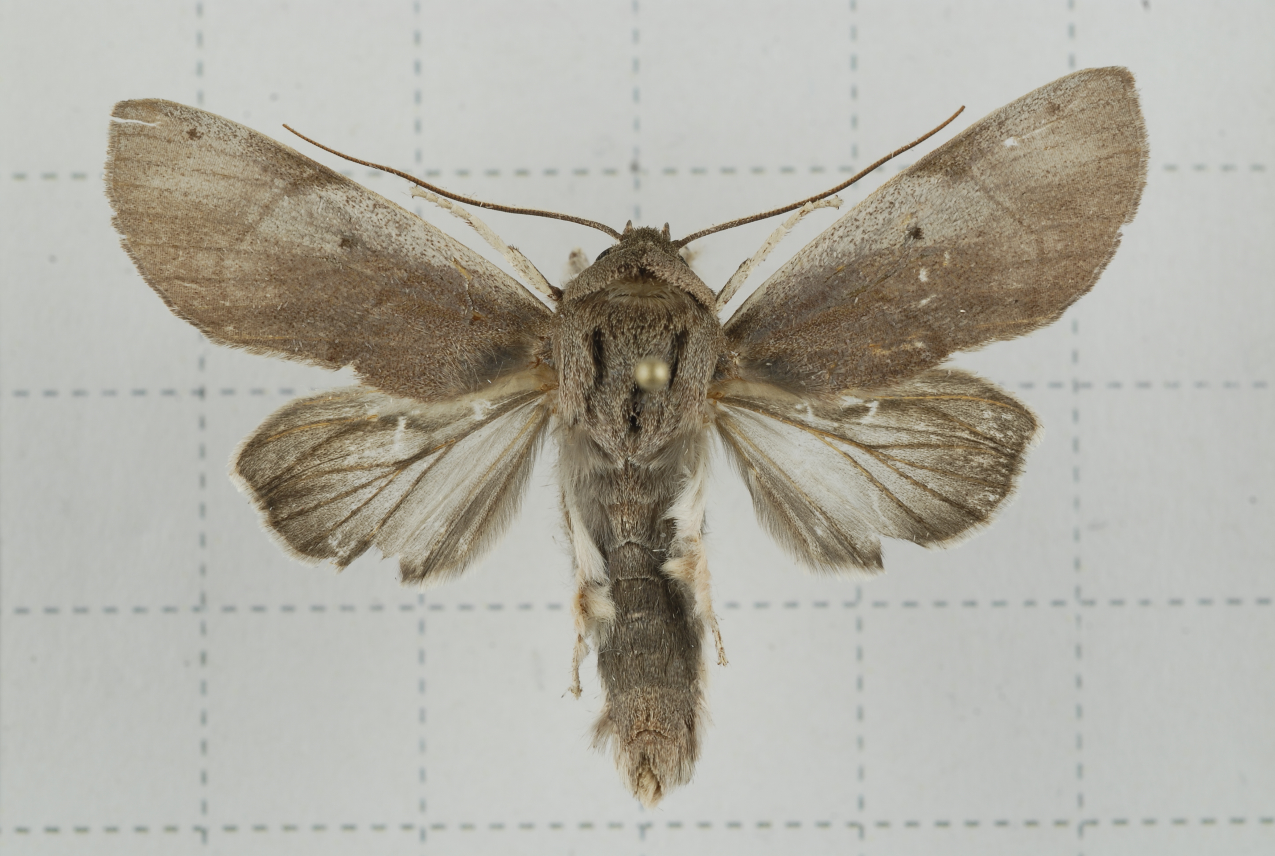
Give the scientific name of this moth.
Aiteta musculina
